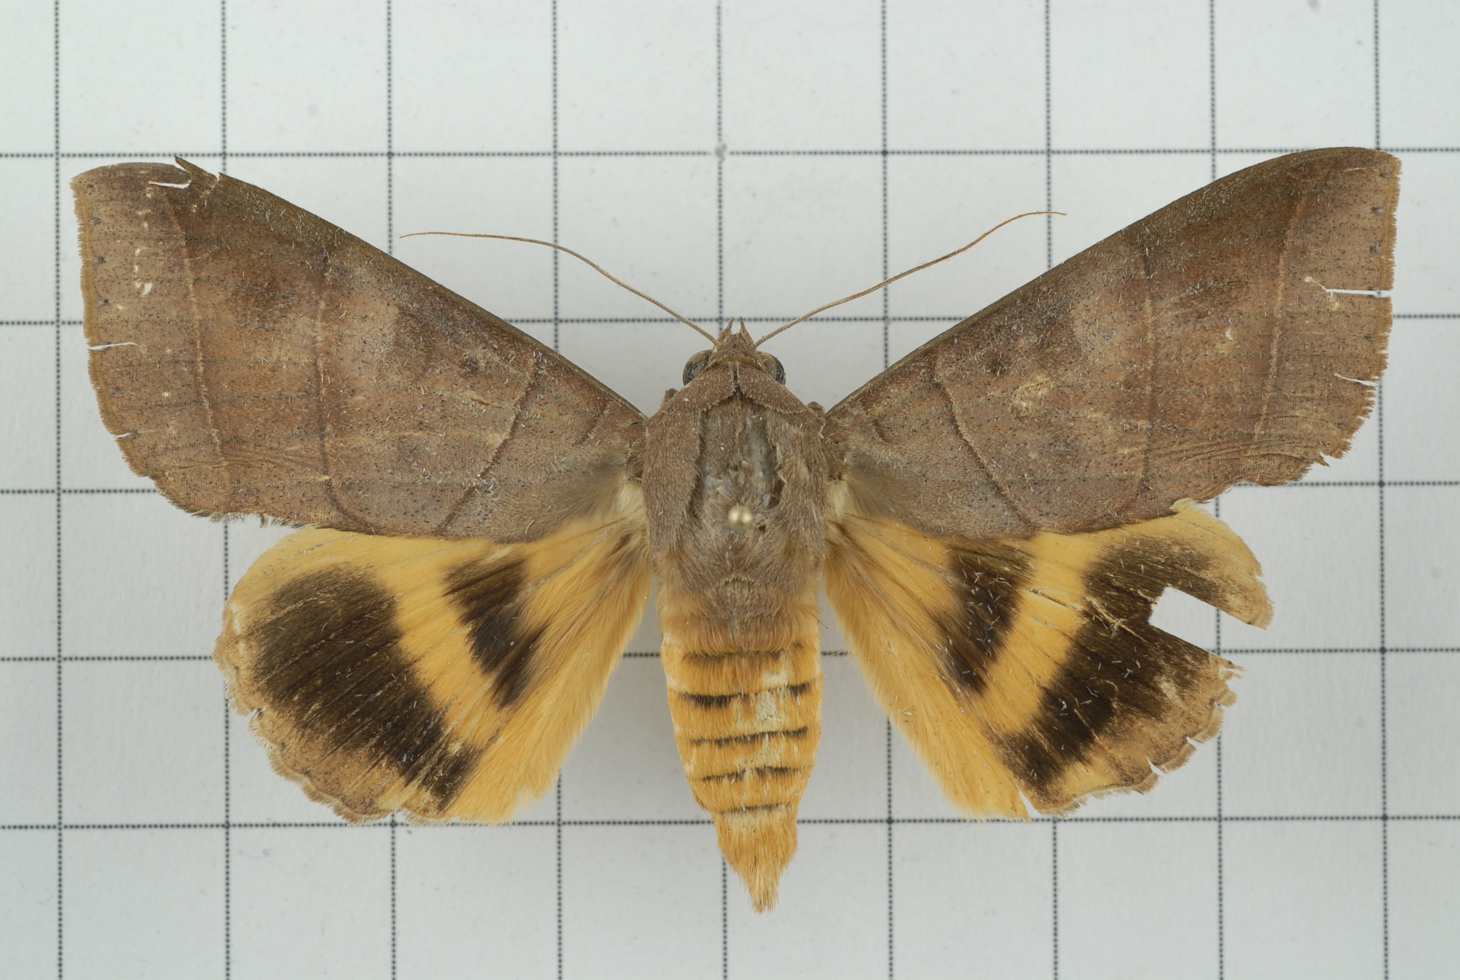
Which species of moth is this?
Thyas coronata
